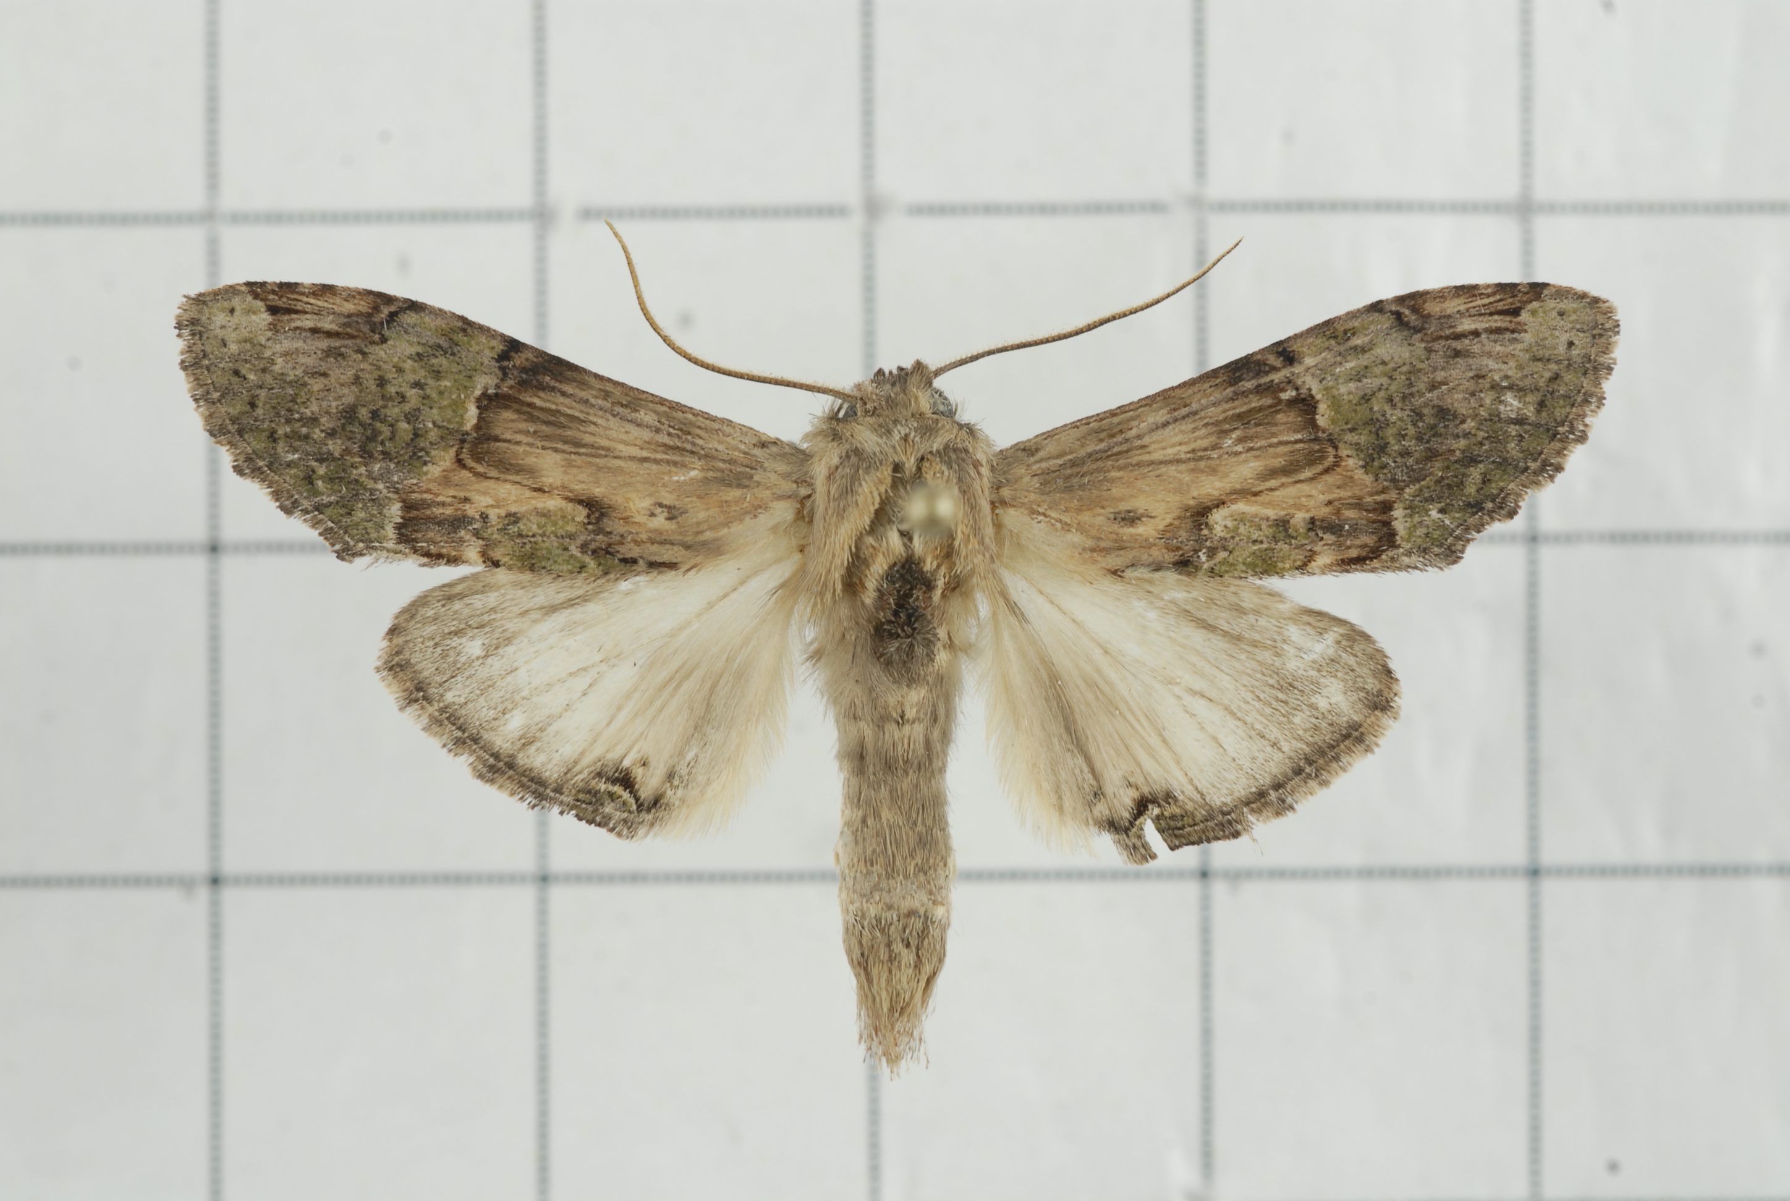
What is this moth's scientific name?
Chadisra bipartita
